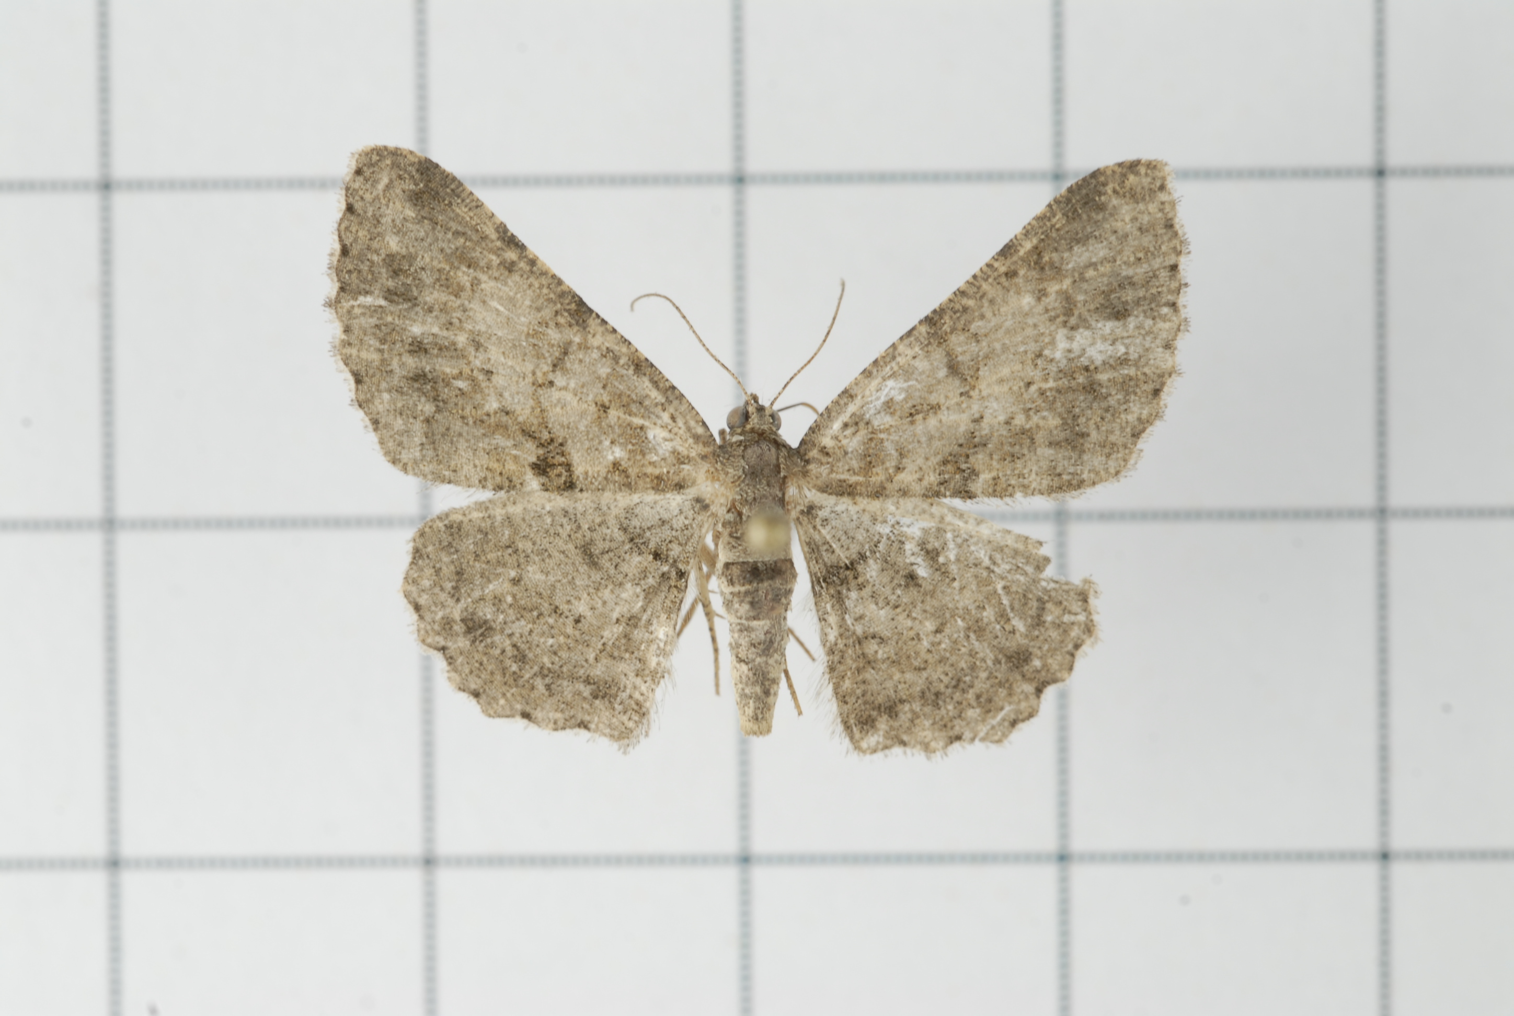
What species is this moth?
Psilalcis pulveraria
